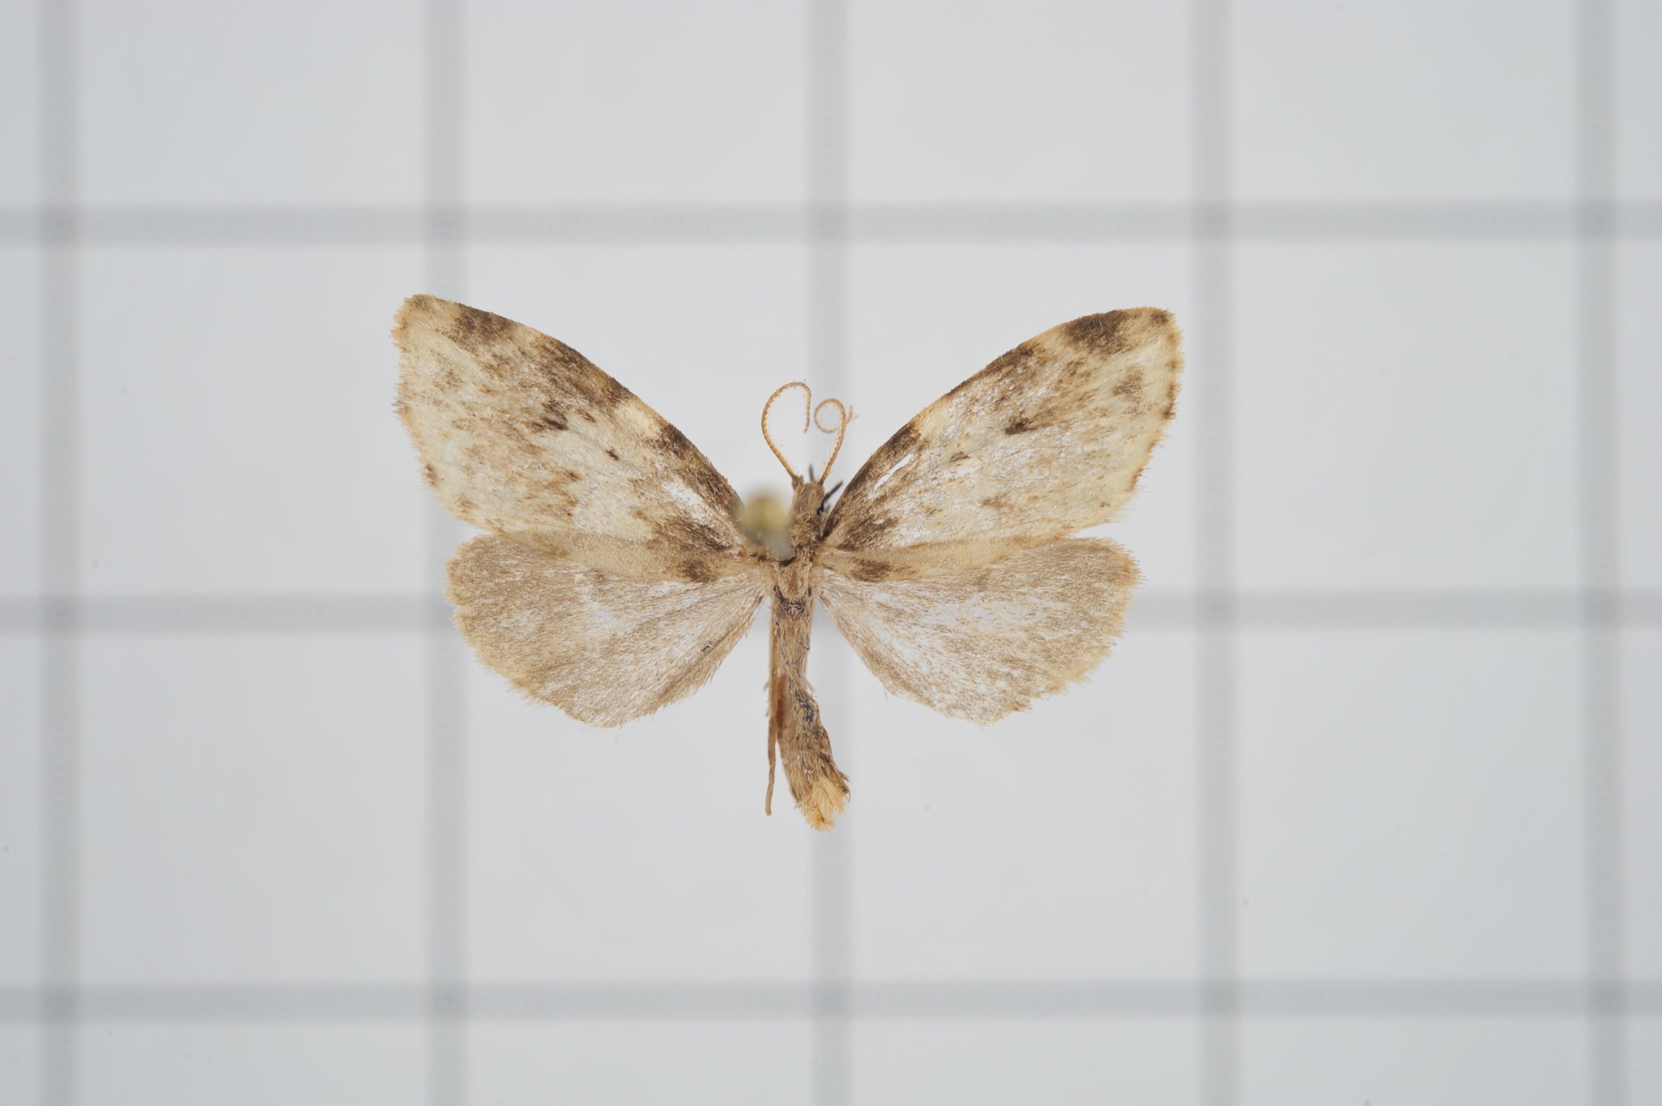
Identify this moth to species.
Siccia dentata
